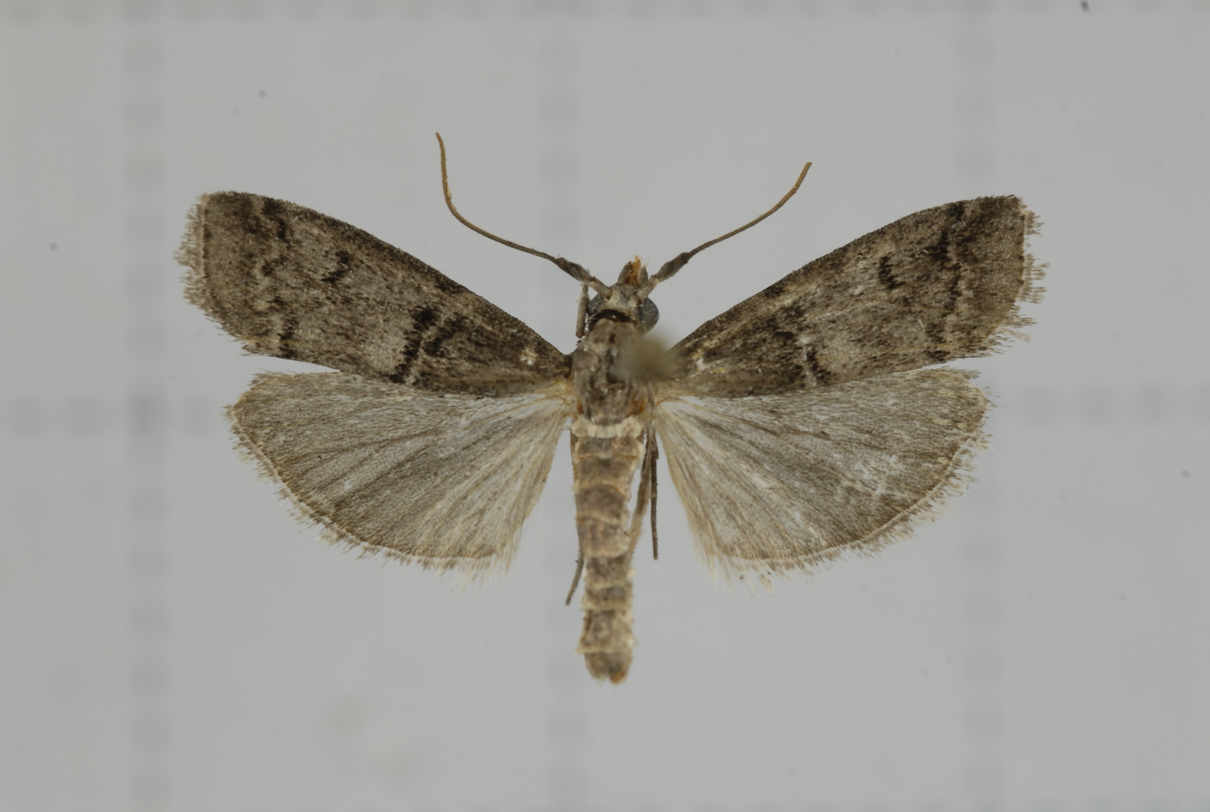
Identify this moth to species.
Pempelia ellenella
